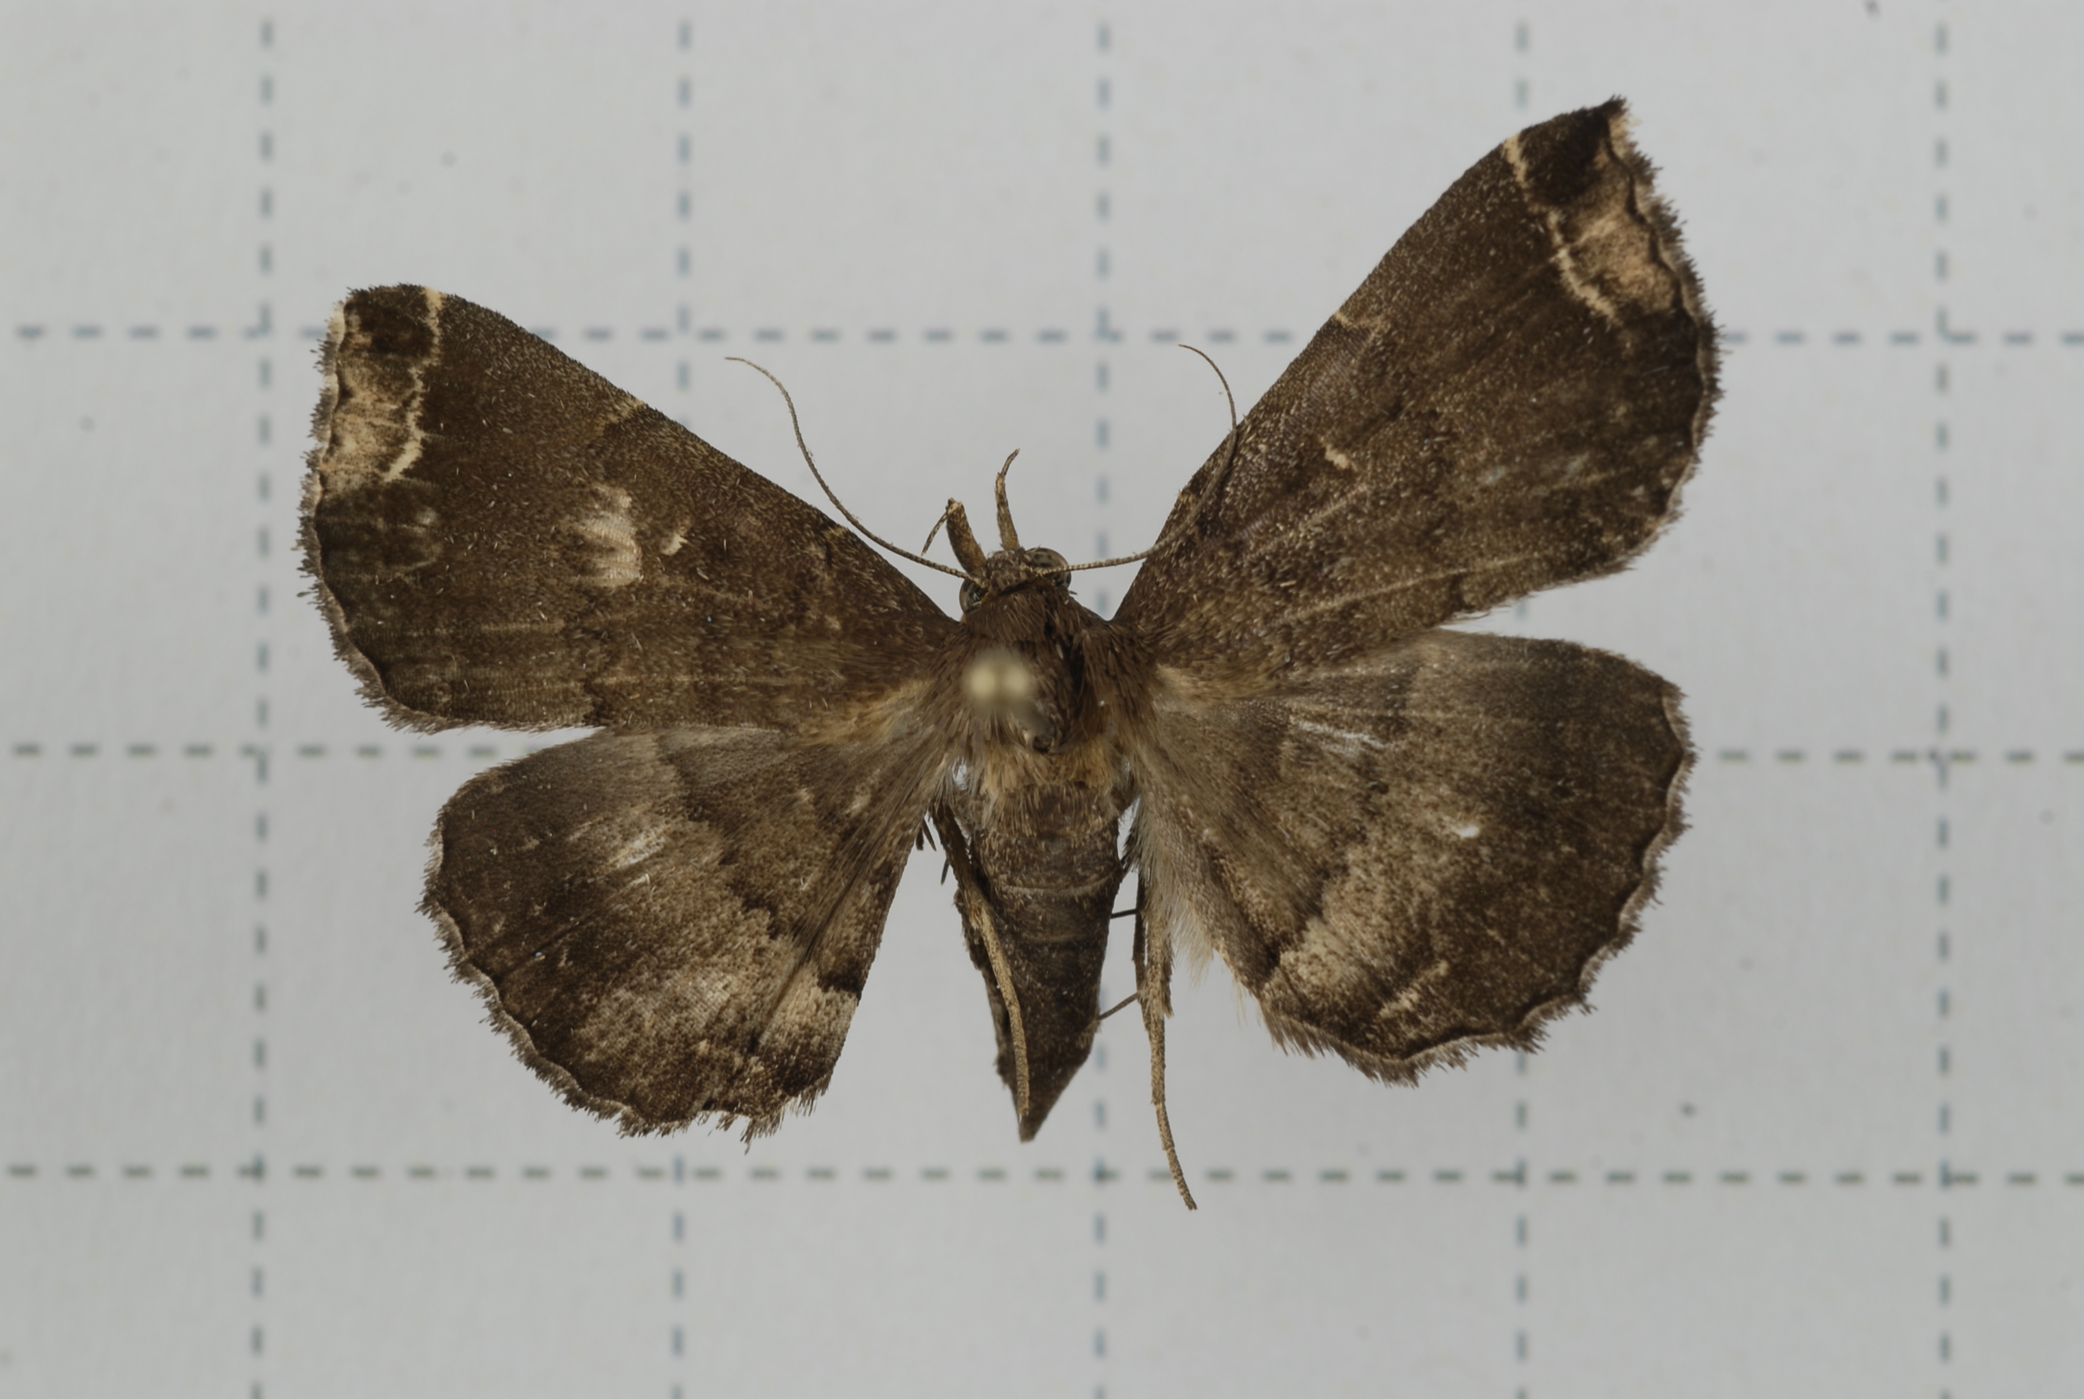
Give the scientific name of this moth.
Adrapsa quadrilinealis
